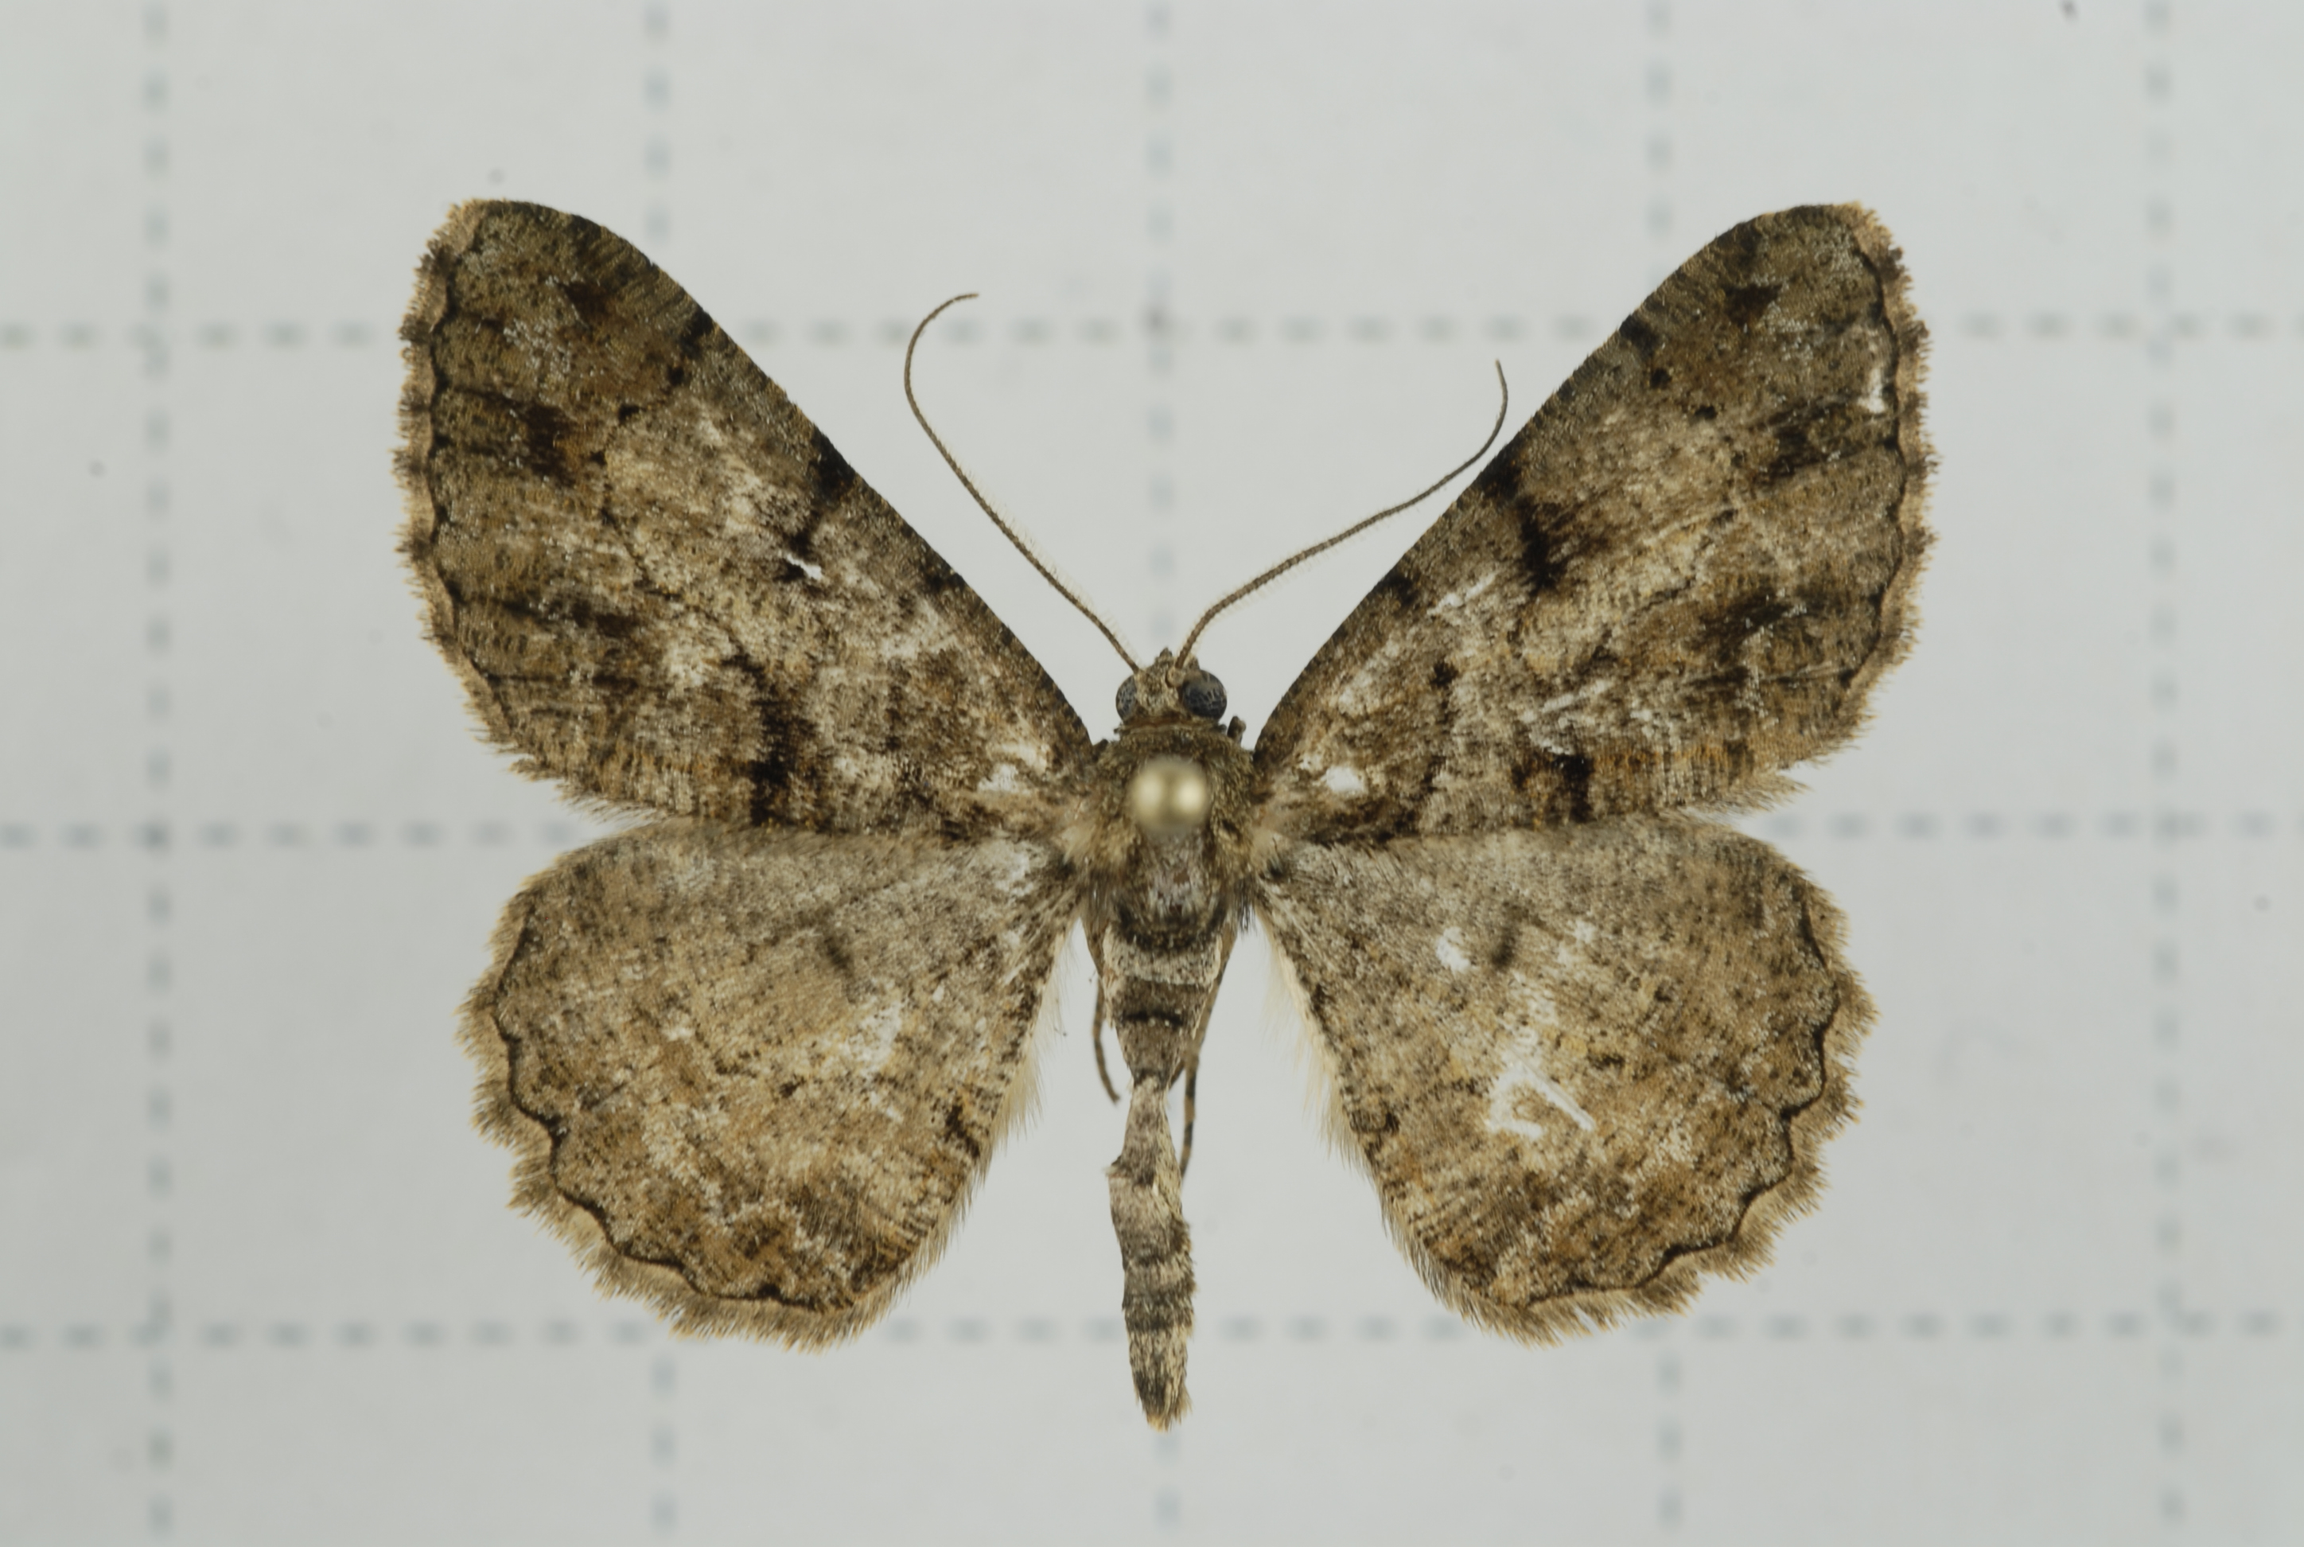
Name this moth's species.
Psilalcis pulveraria
